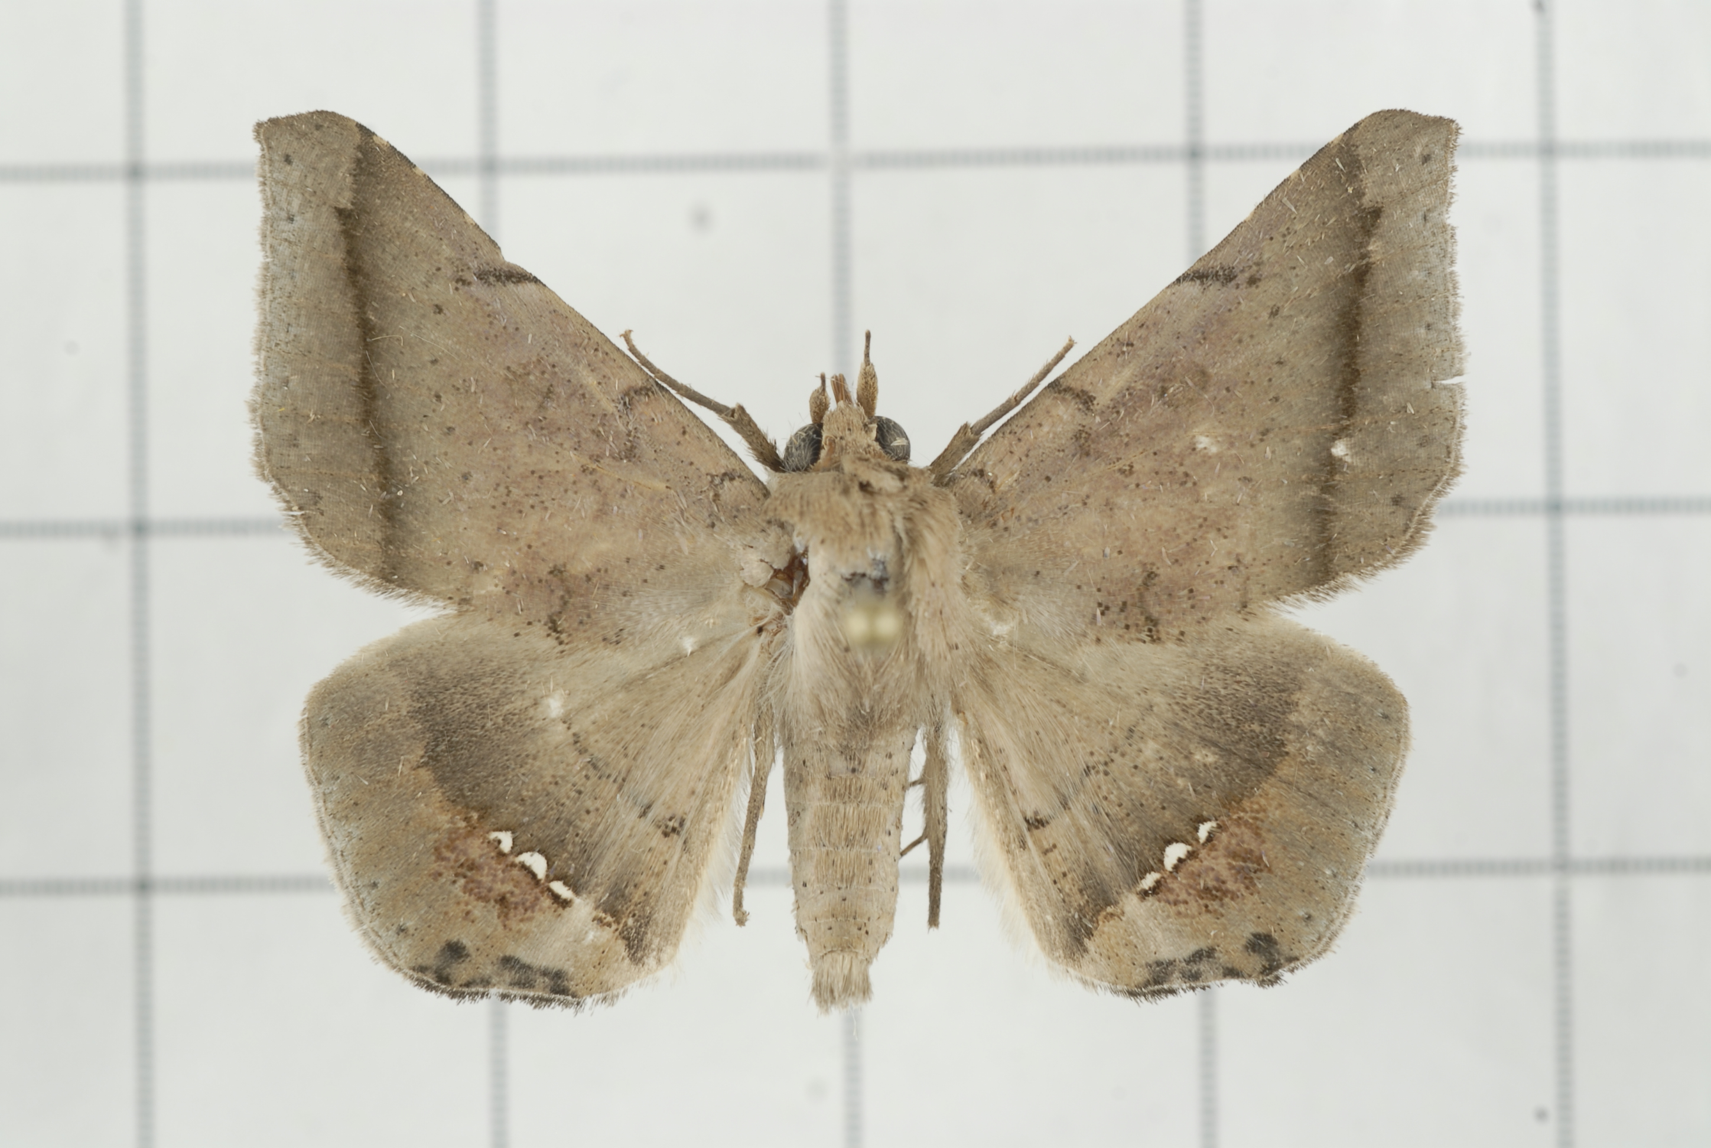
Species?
Macaldenia palumba
